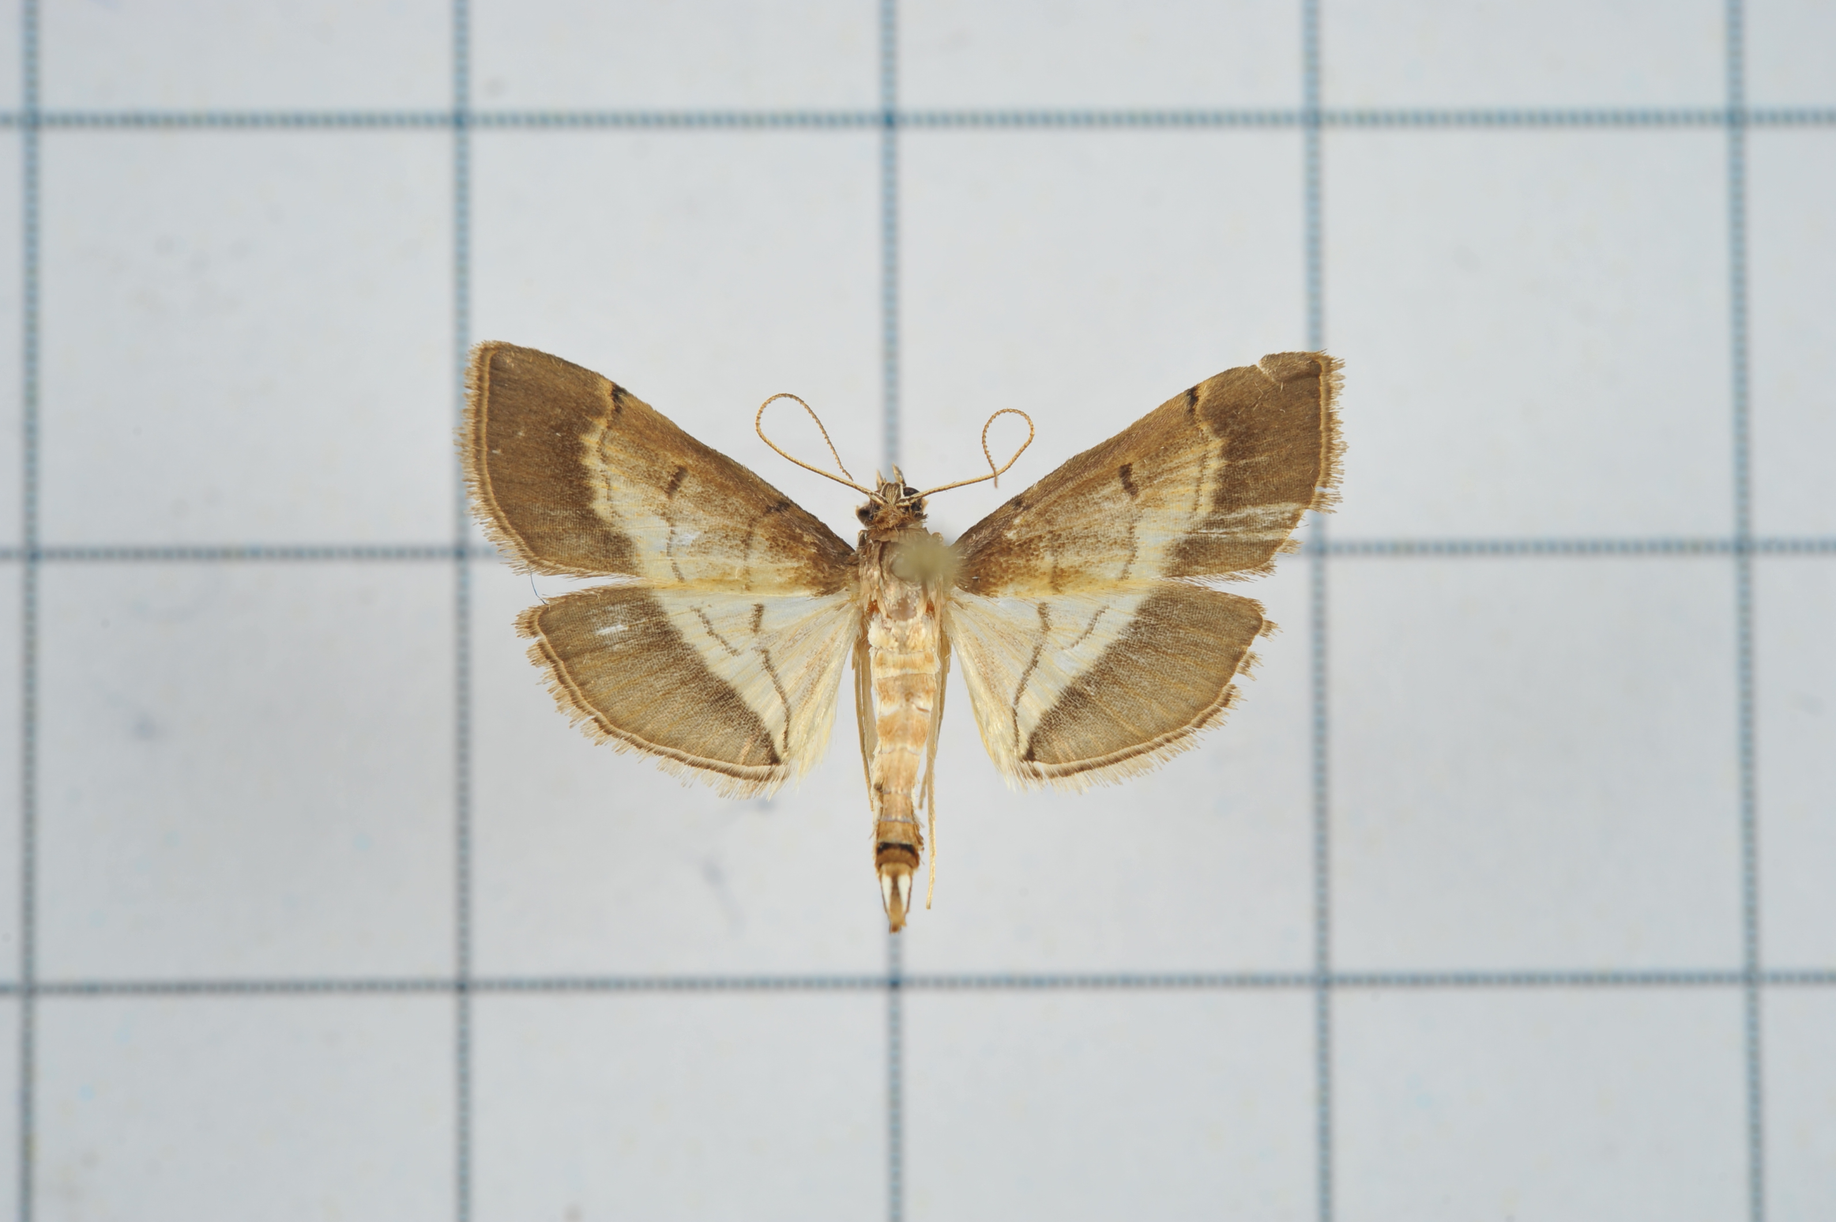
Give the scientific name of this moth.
Cnaphalocrocis pilosa
